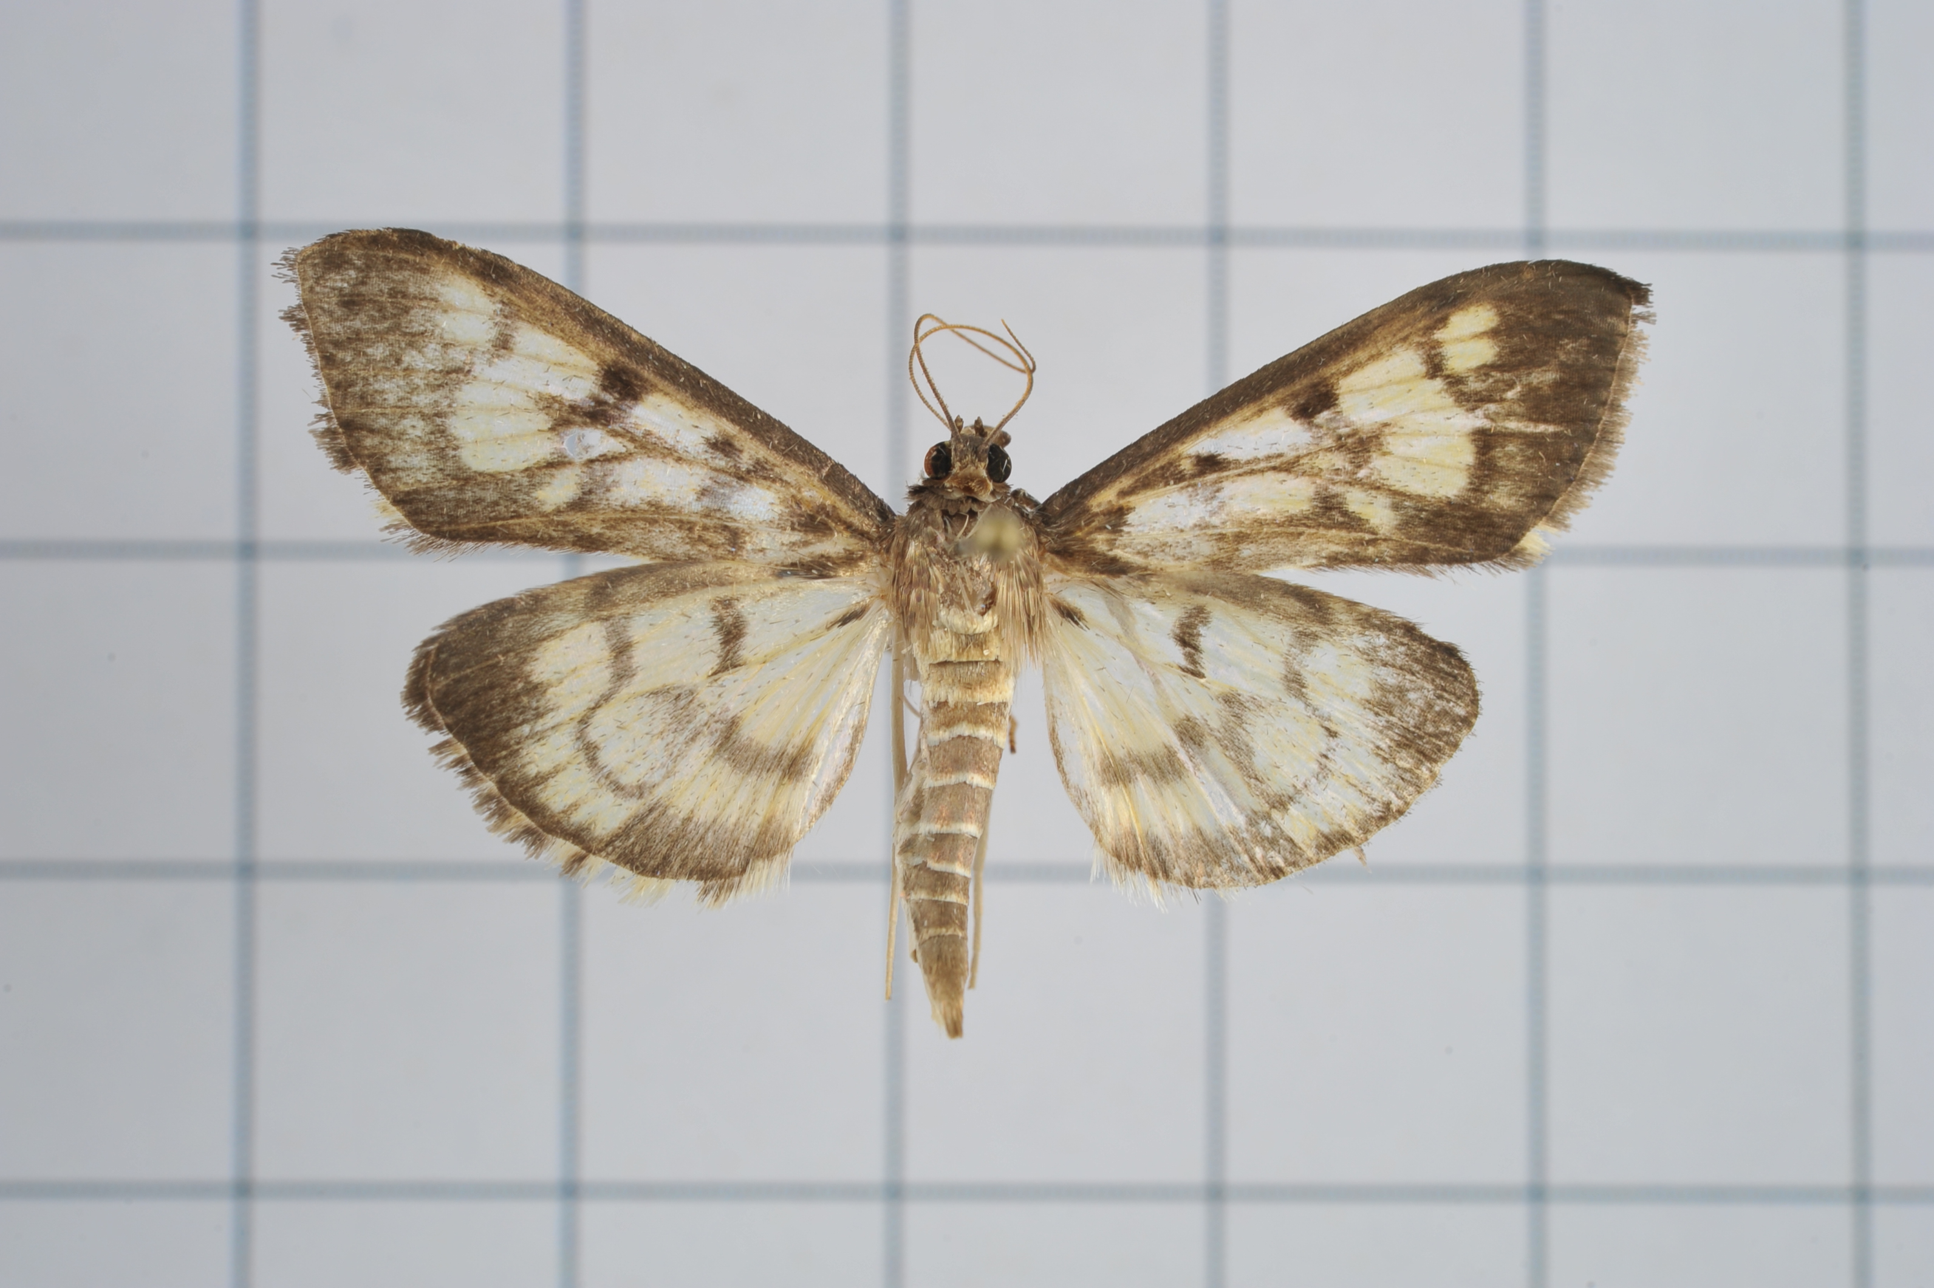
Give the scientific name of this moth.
Syllepte taiwanalis
